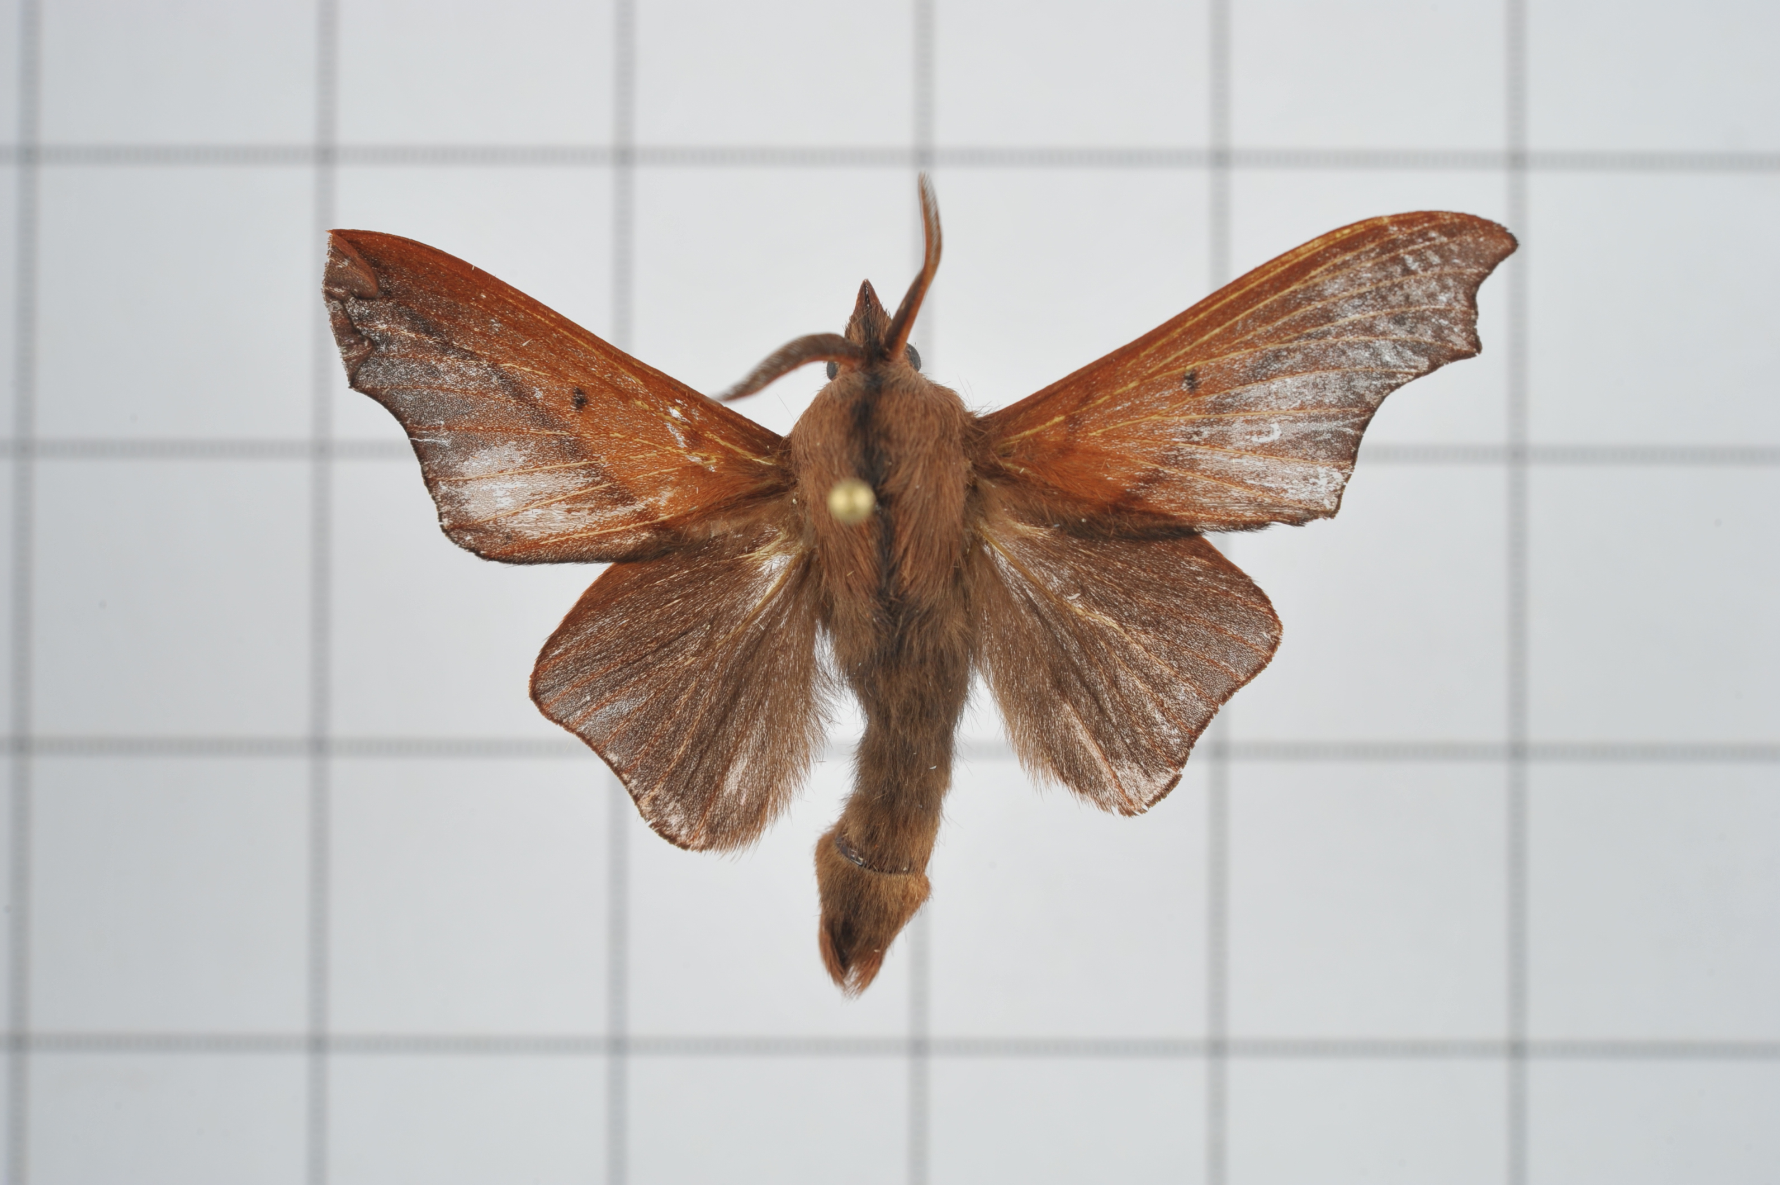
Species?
Bharetta owadai
